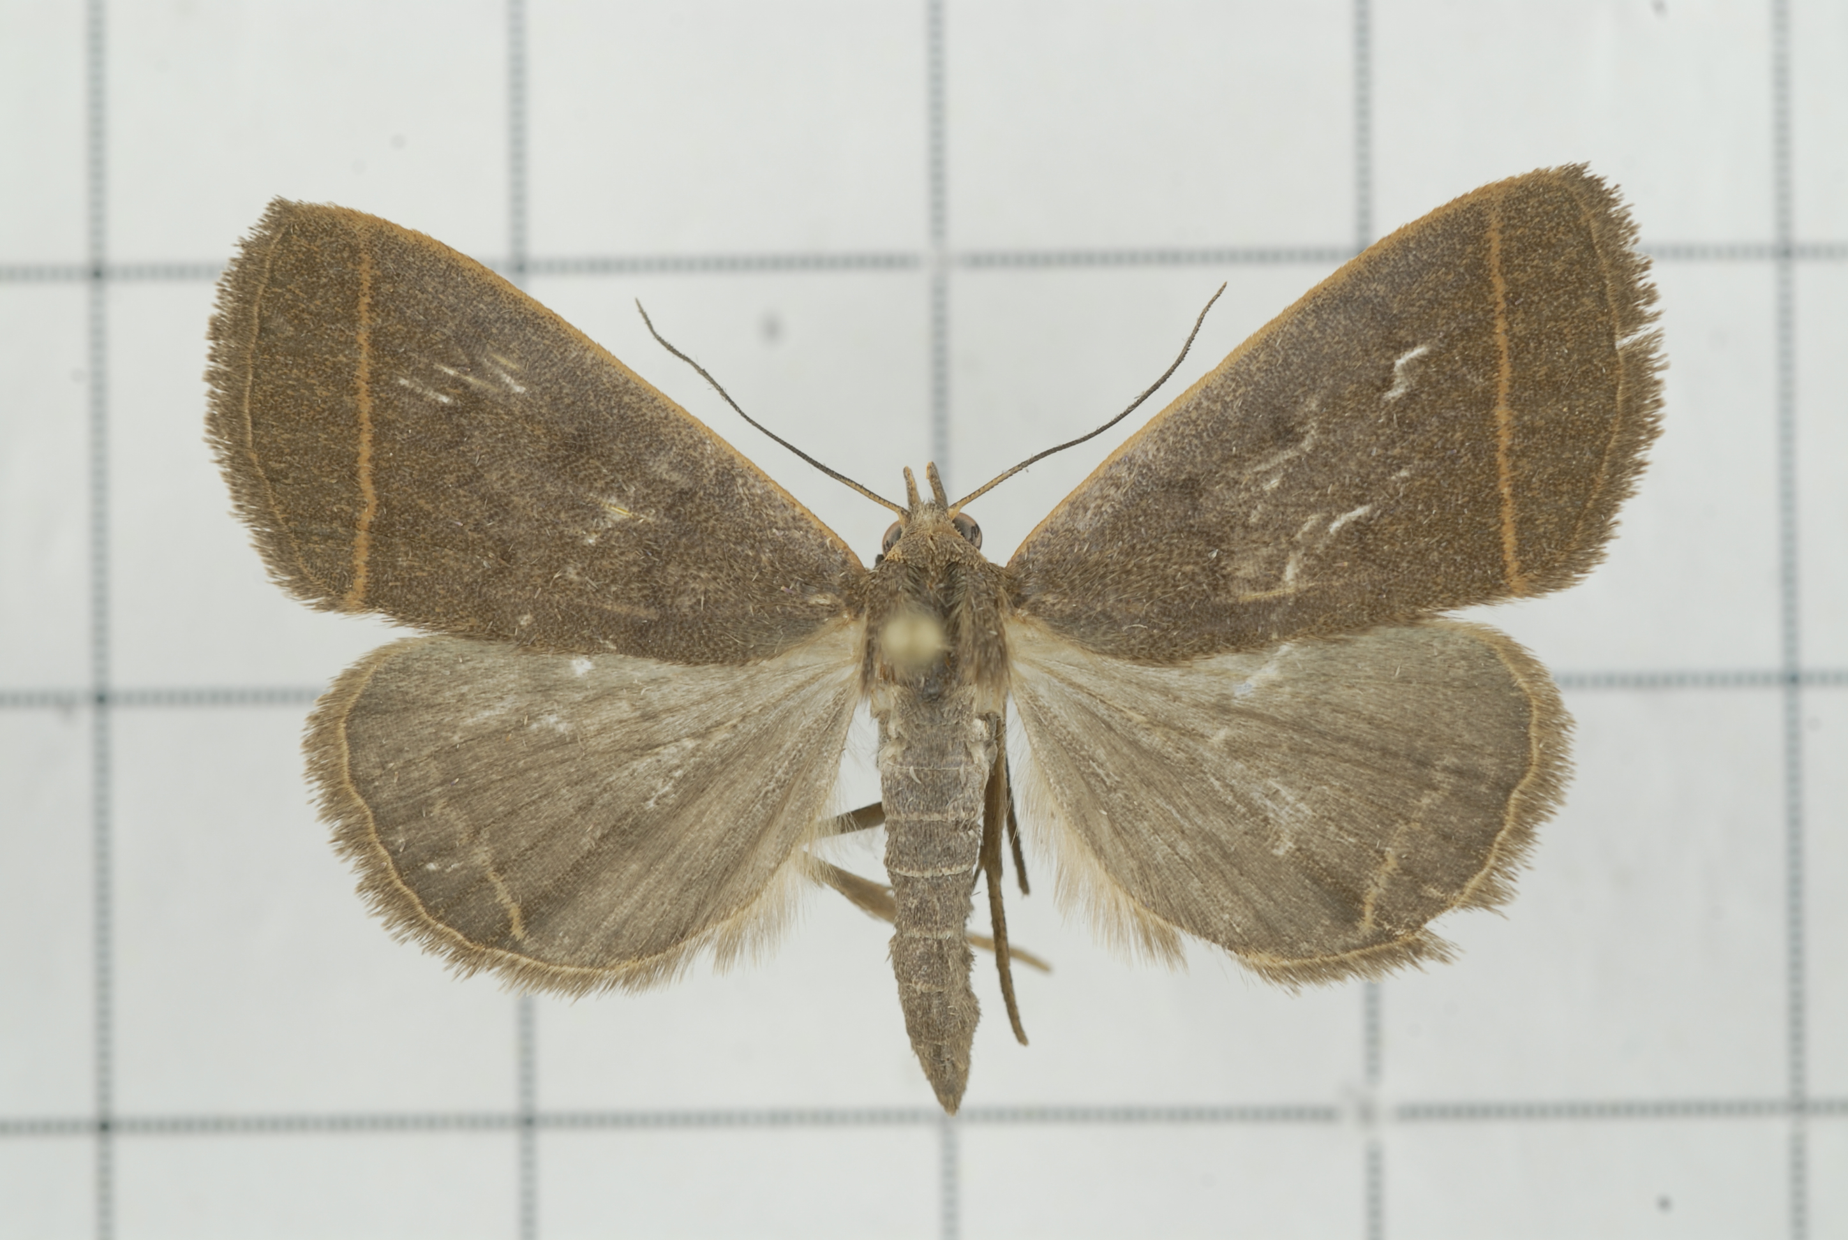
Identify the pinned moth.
Simplicia niphona
